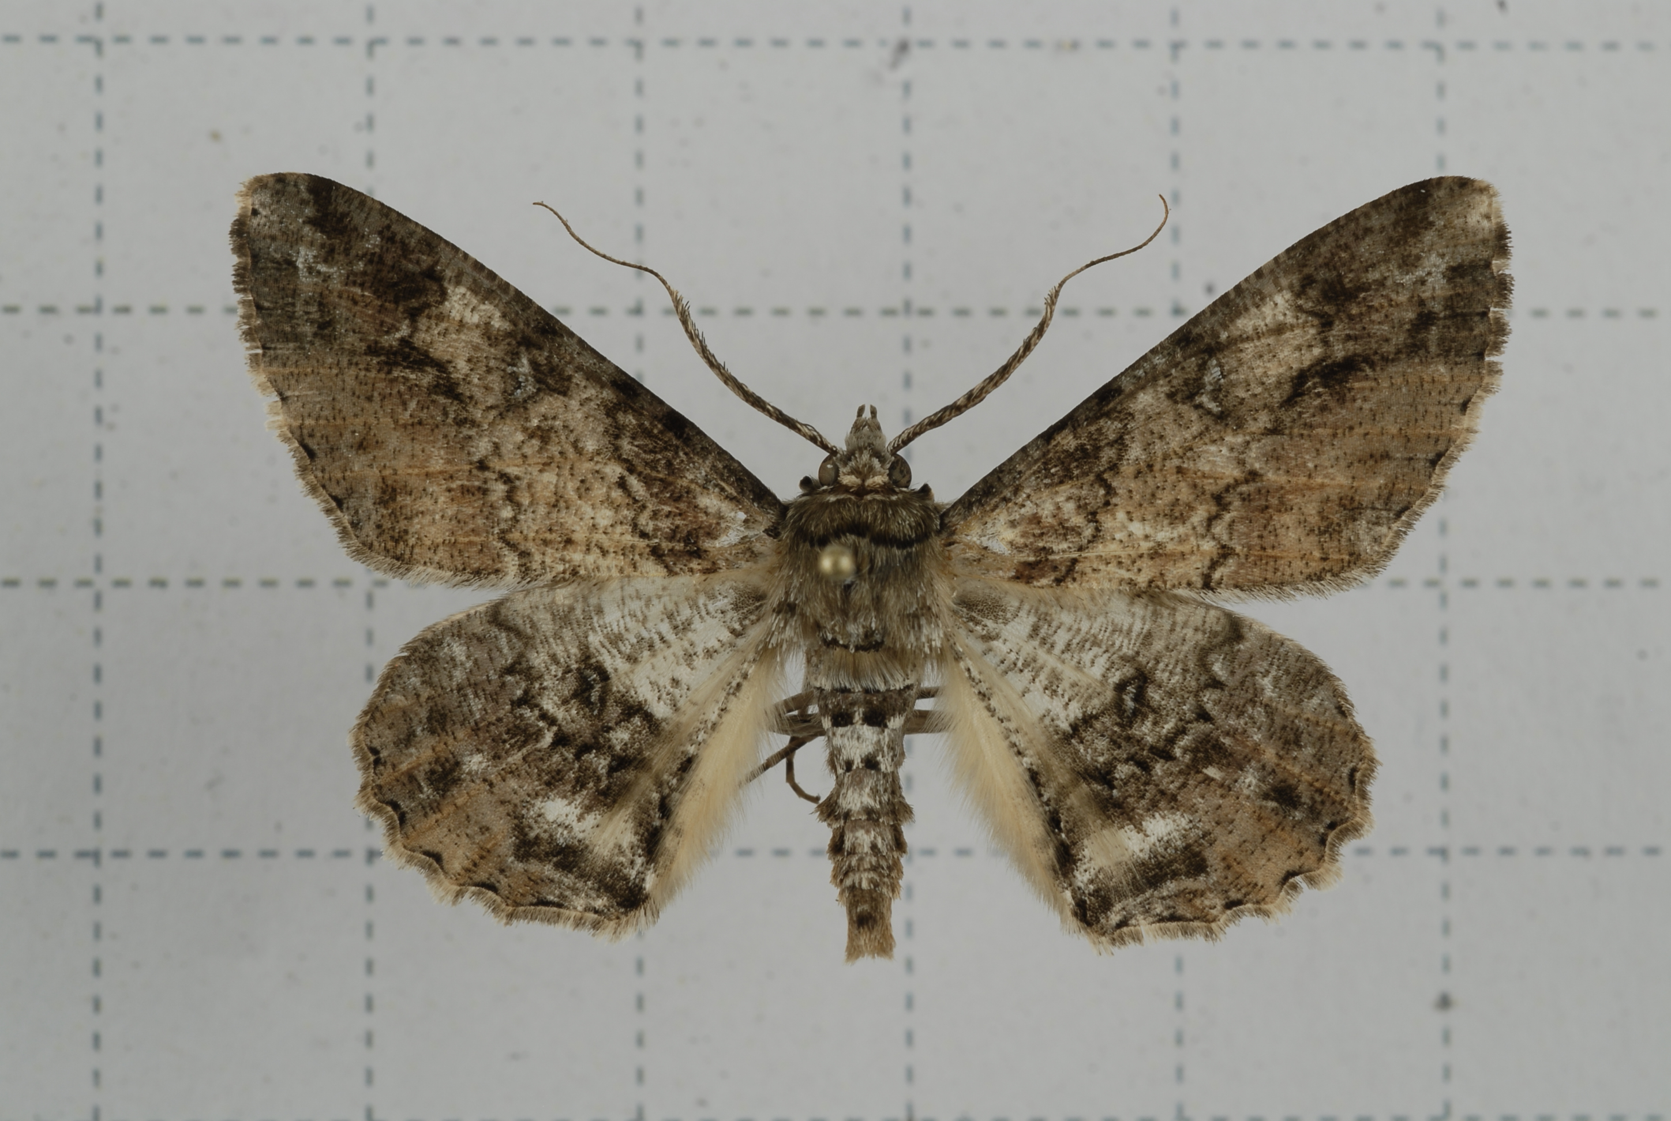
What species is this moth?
Cleora fraterna
